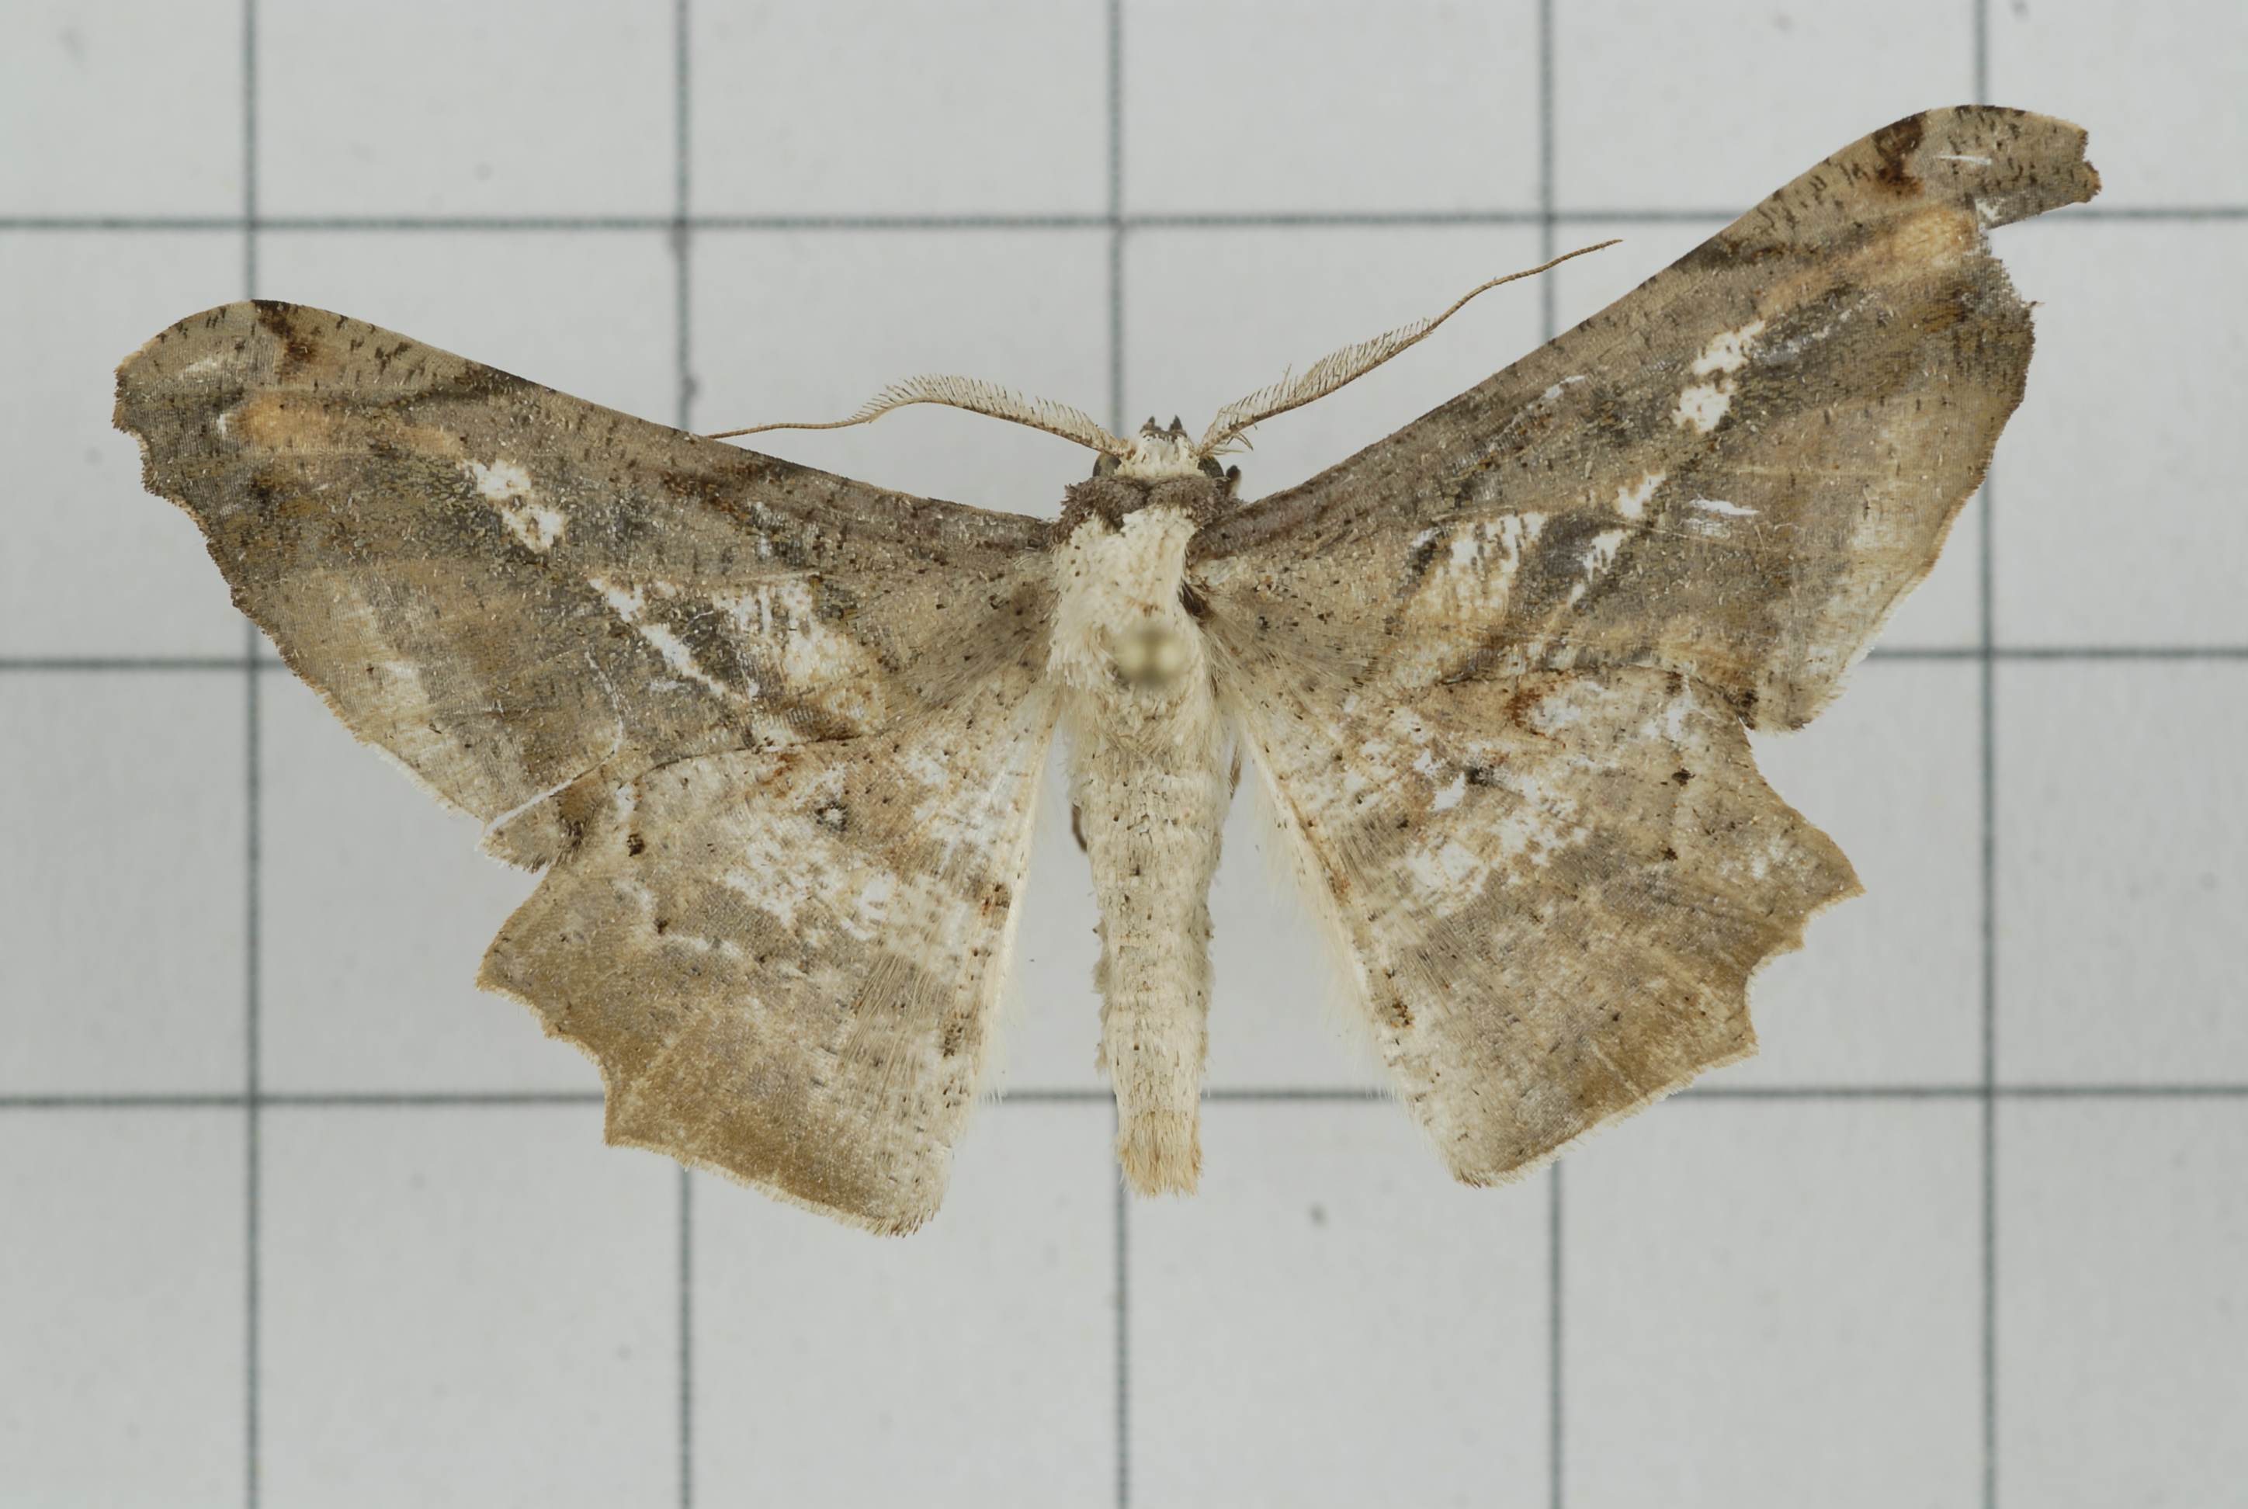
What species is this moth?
Gonodontis pallida
